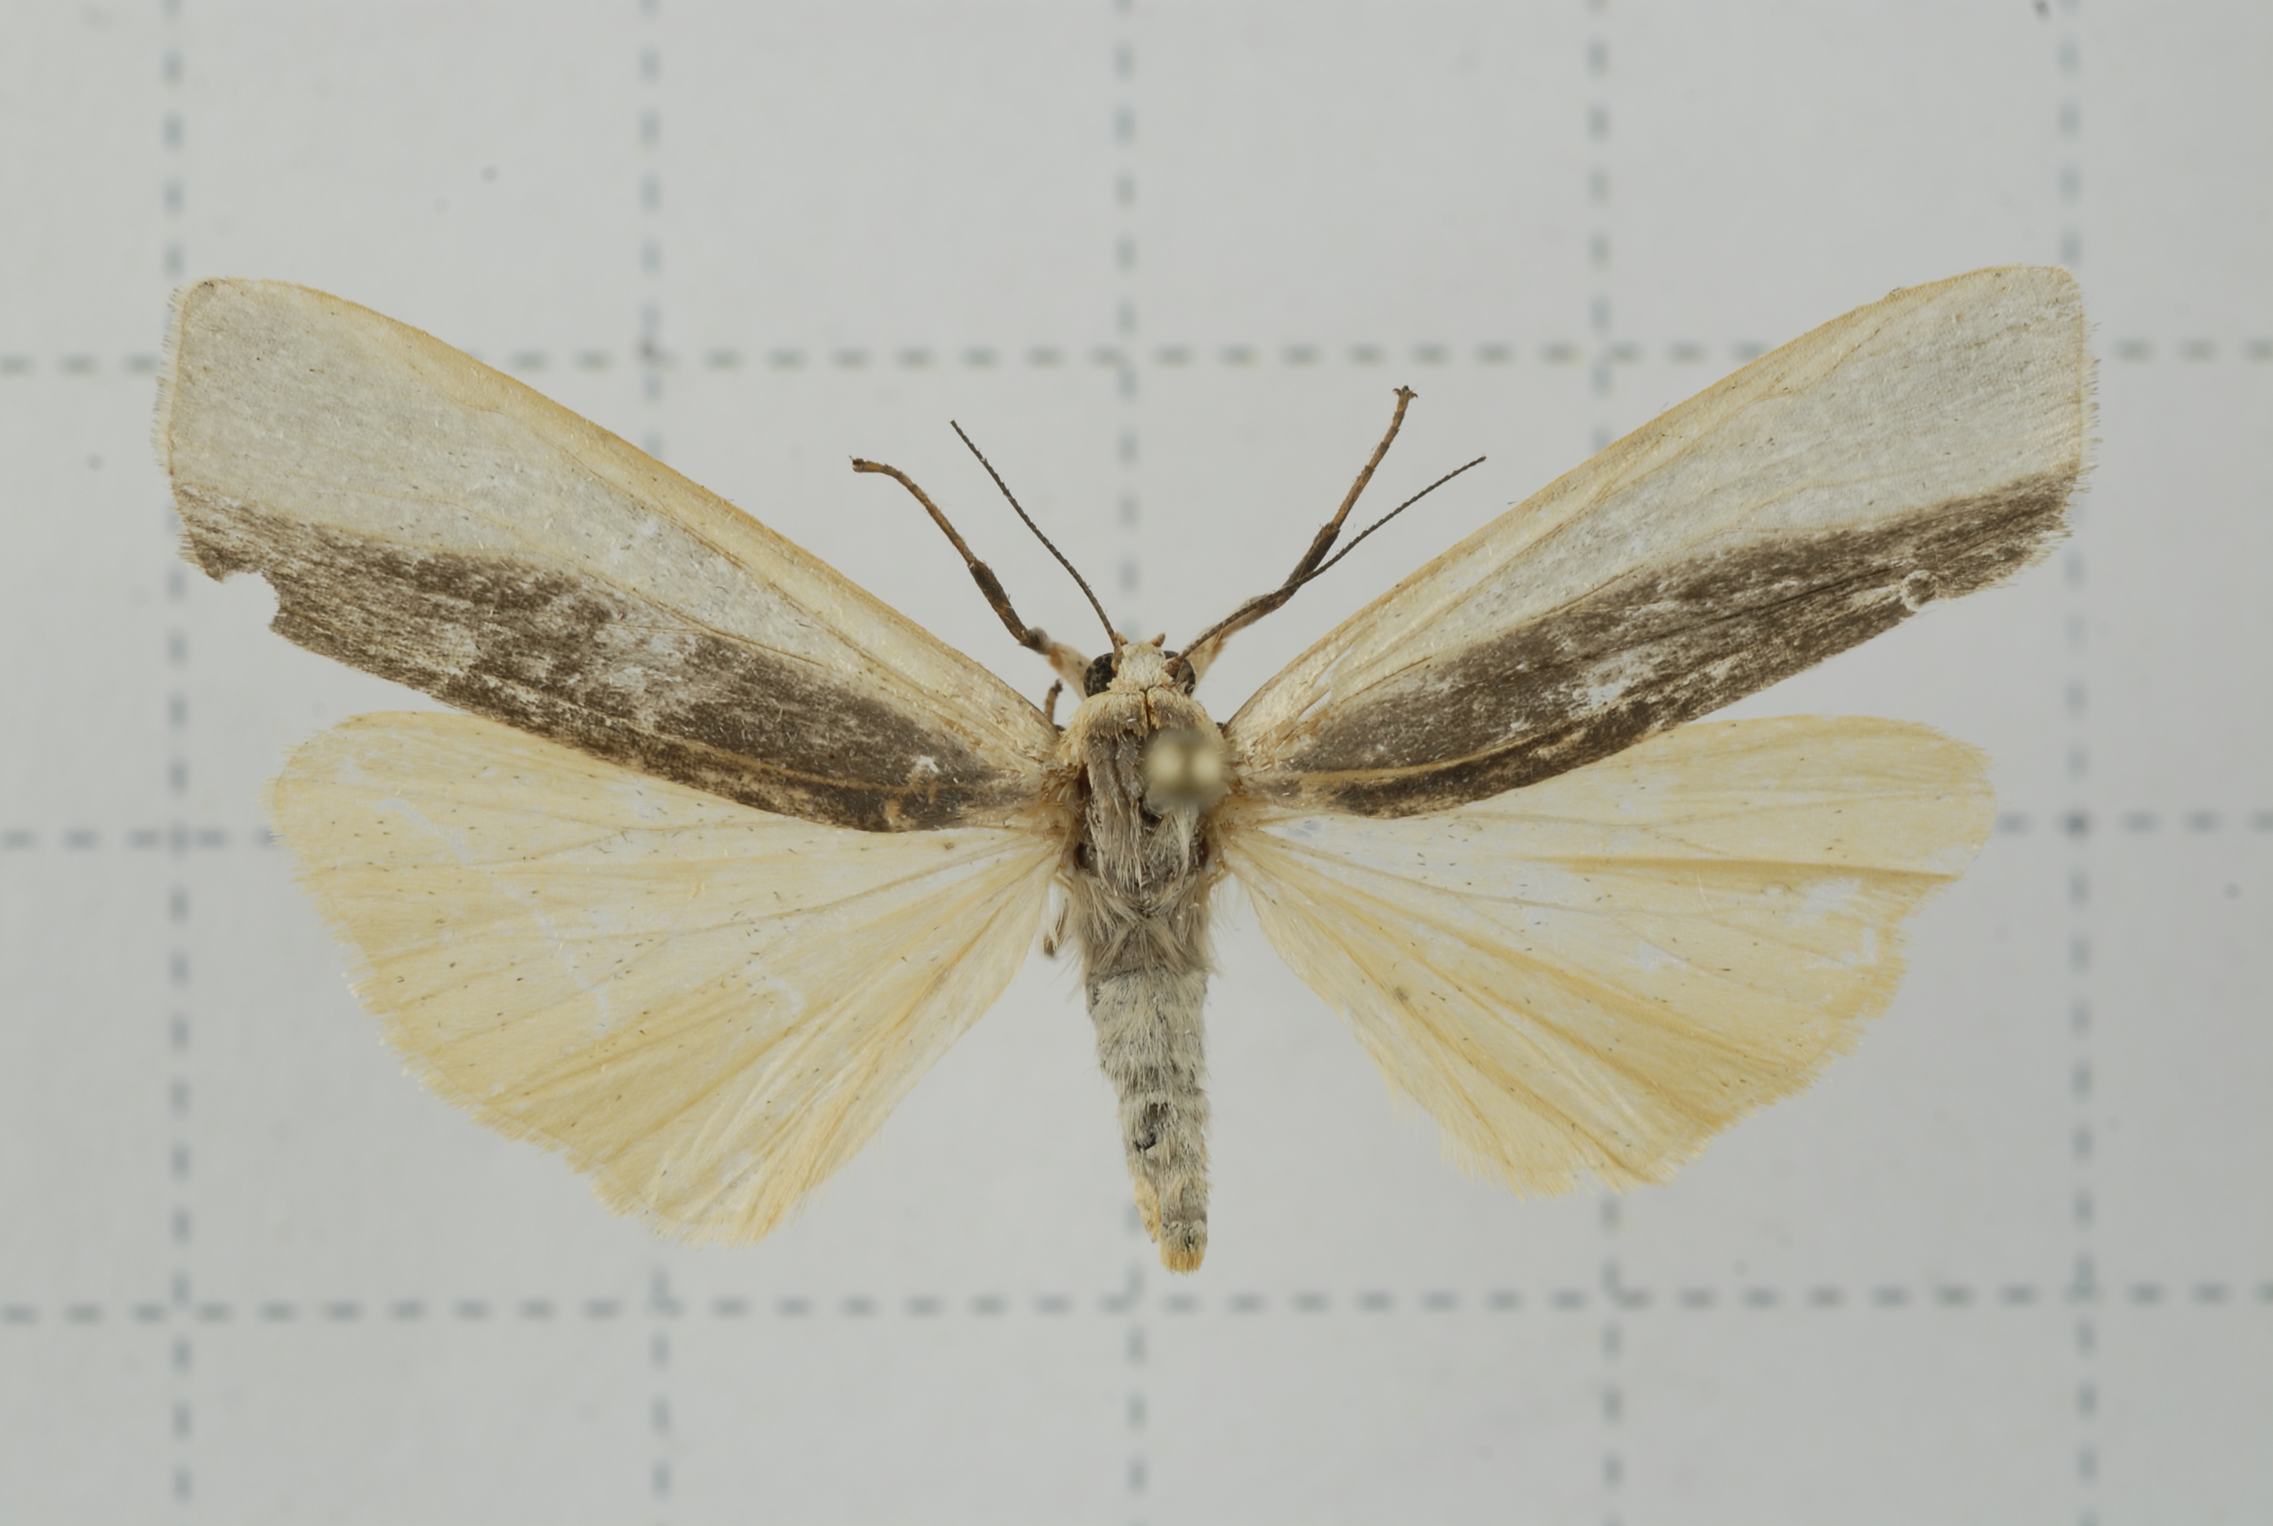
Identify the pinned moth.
Hesudra divisa
